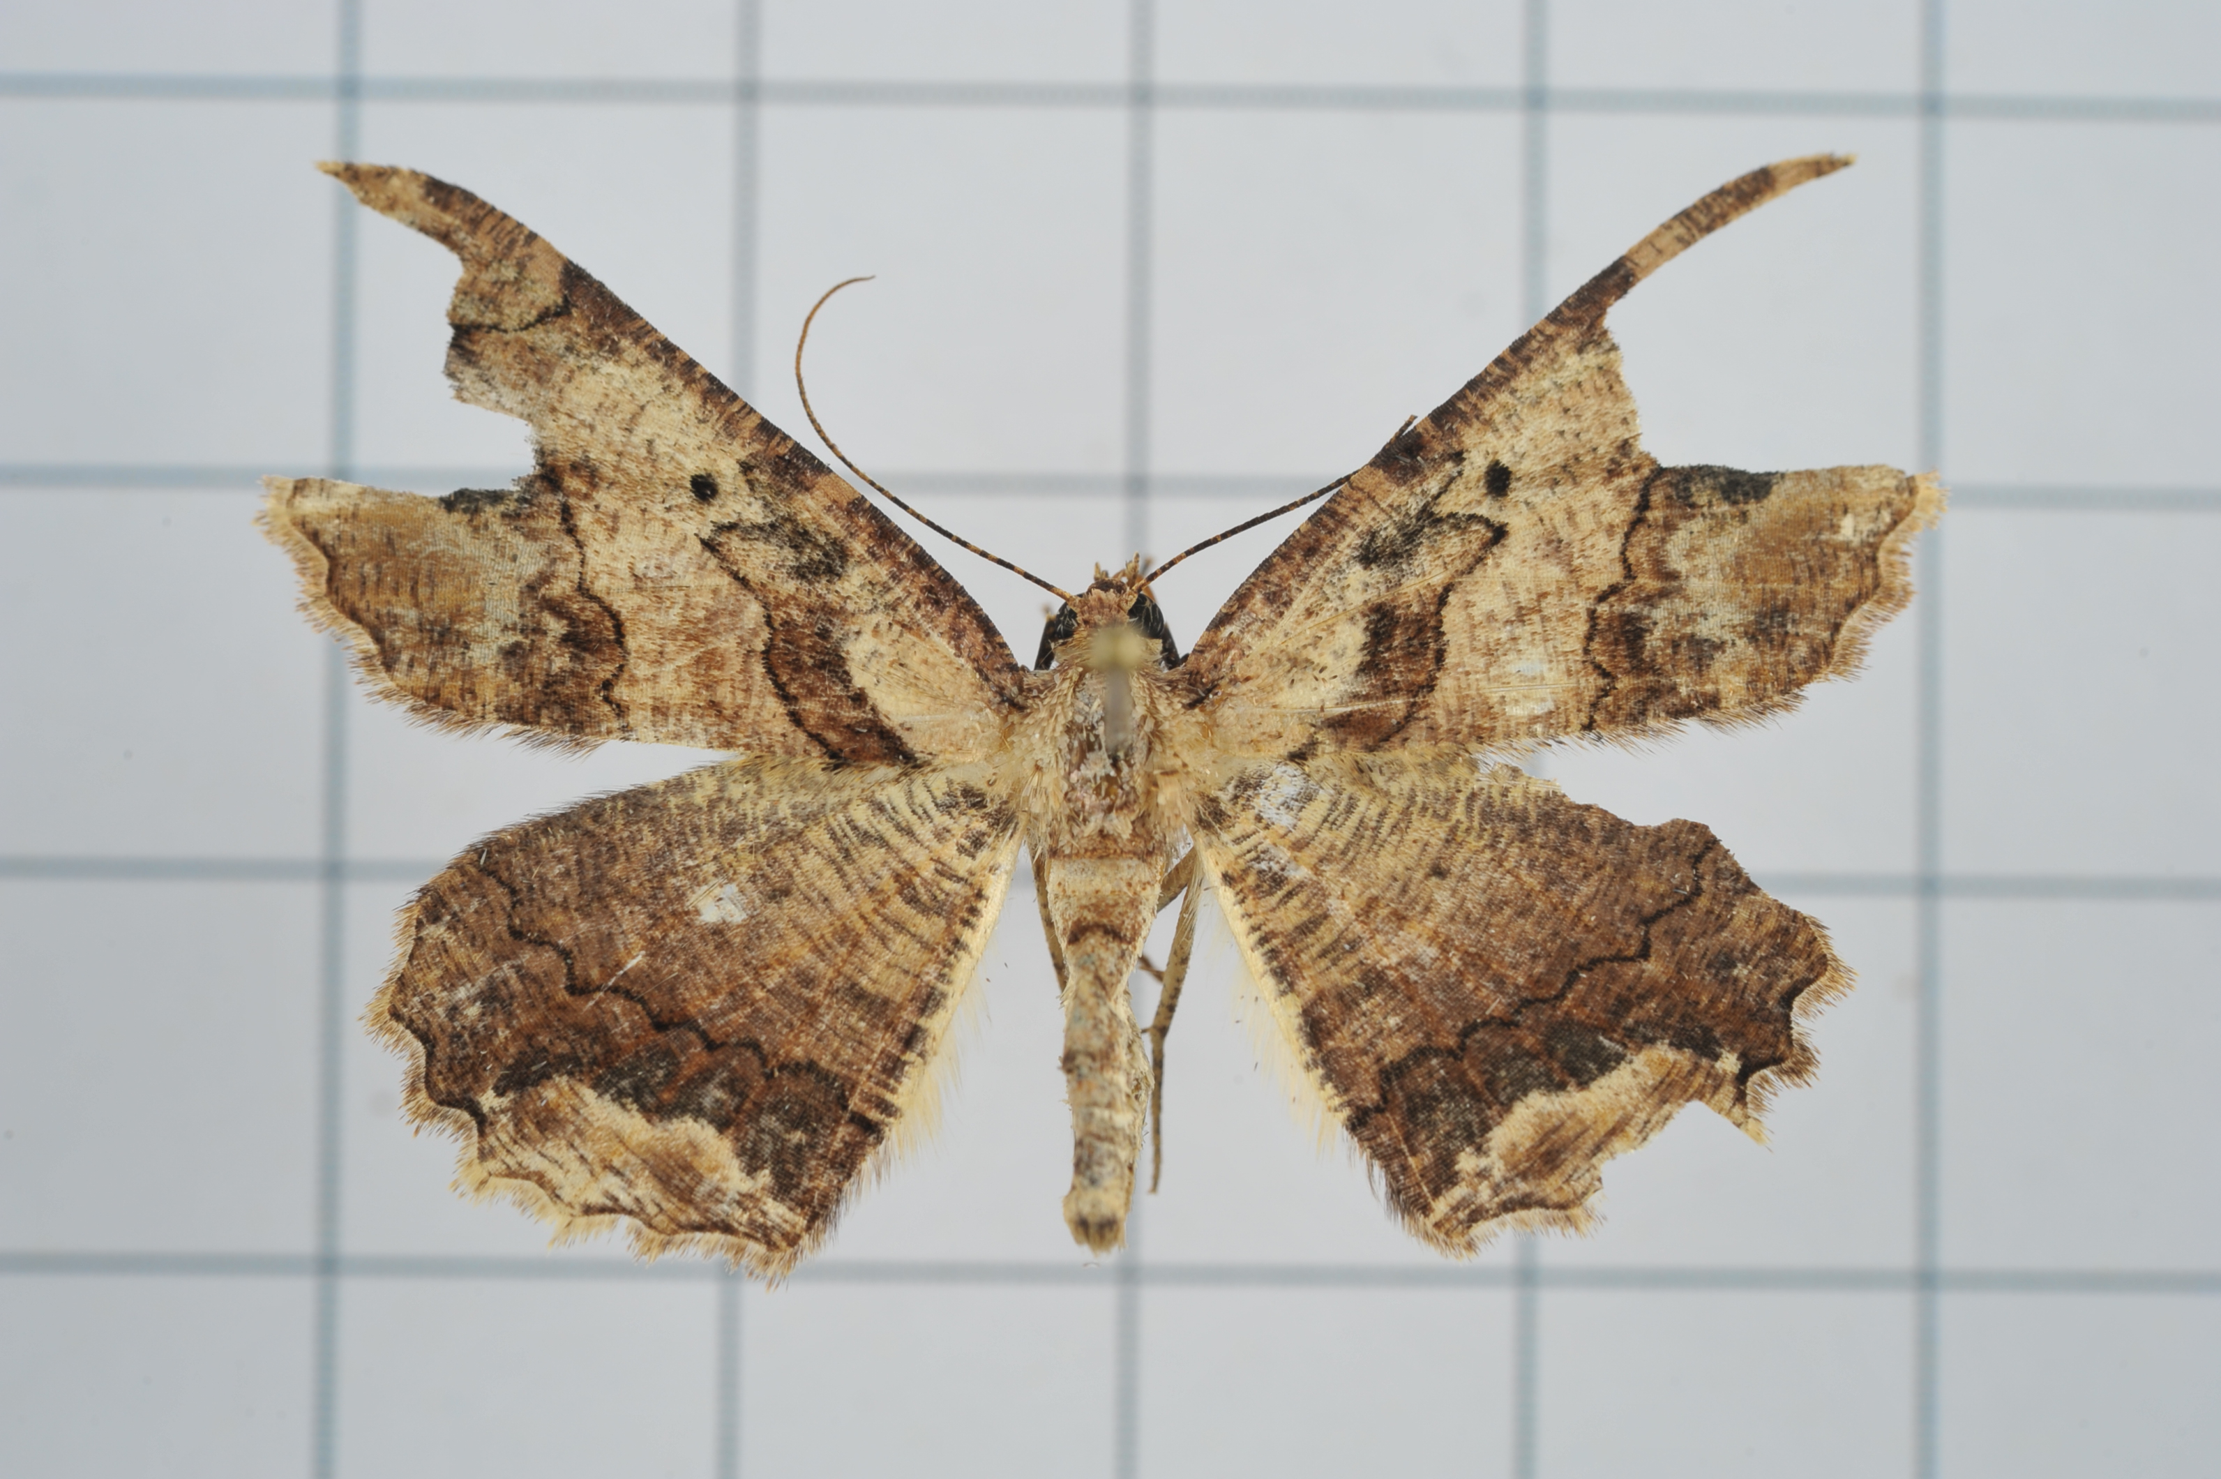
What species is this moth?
Menophra anaplagiata
